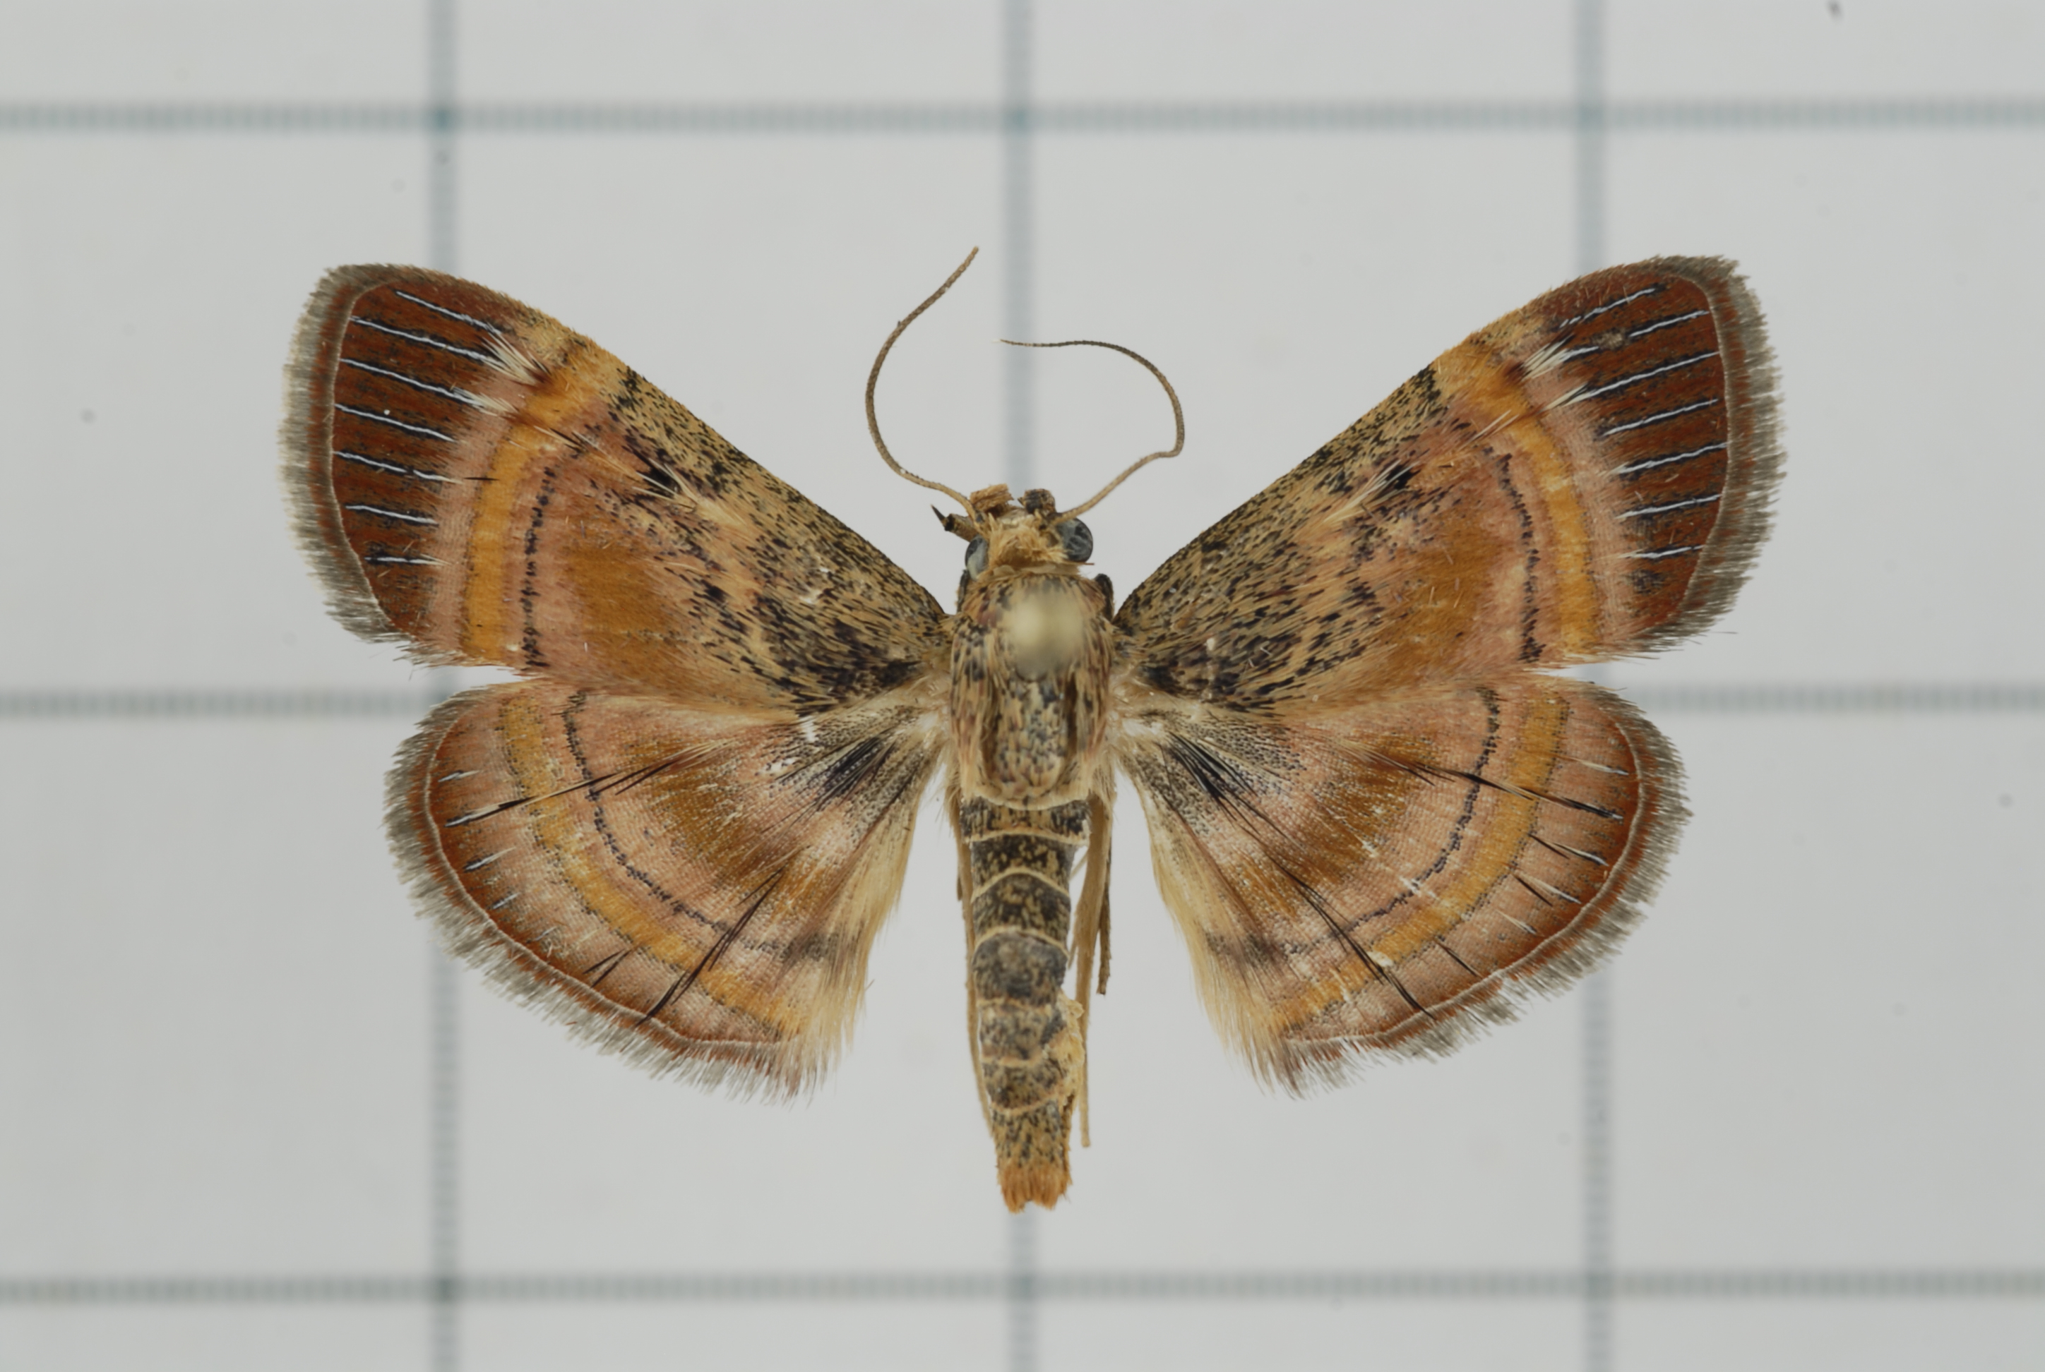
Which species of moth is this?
Lista haraldusalis
